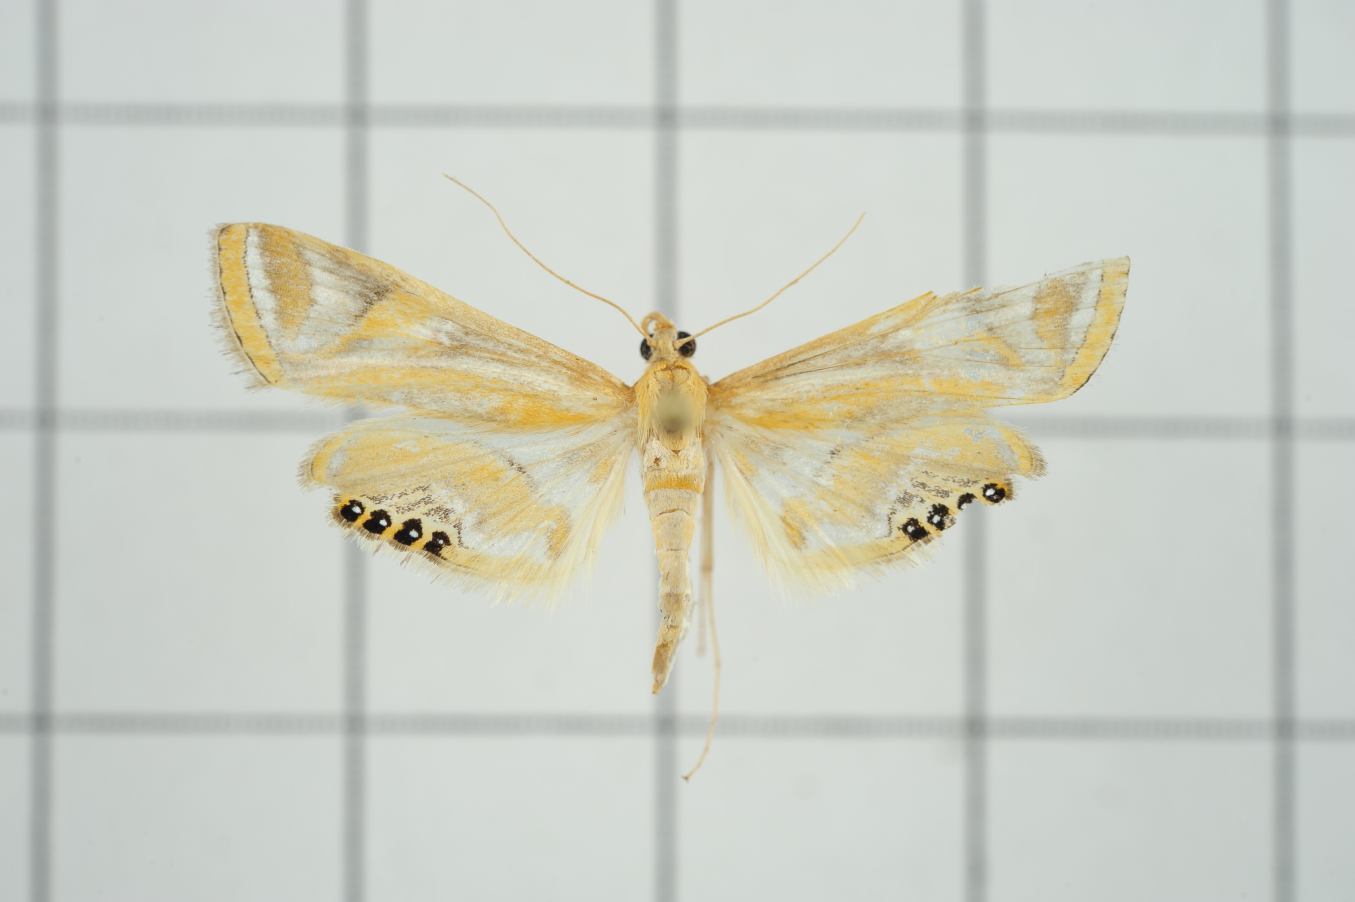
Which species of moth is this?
Eoophyla conjunctalis
